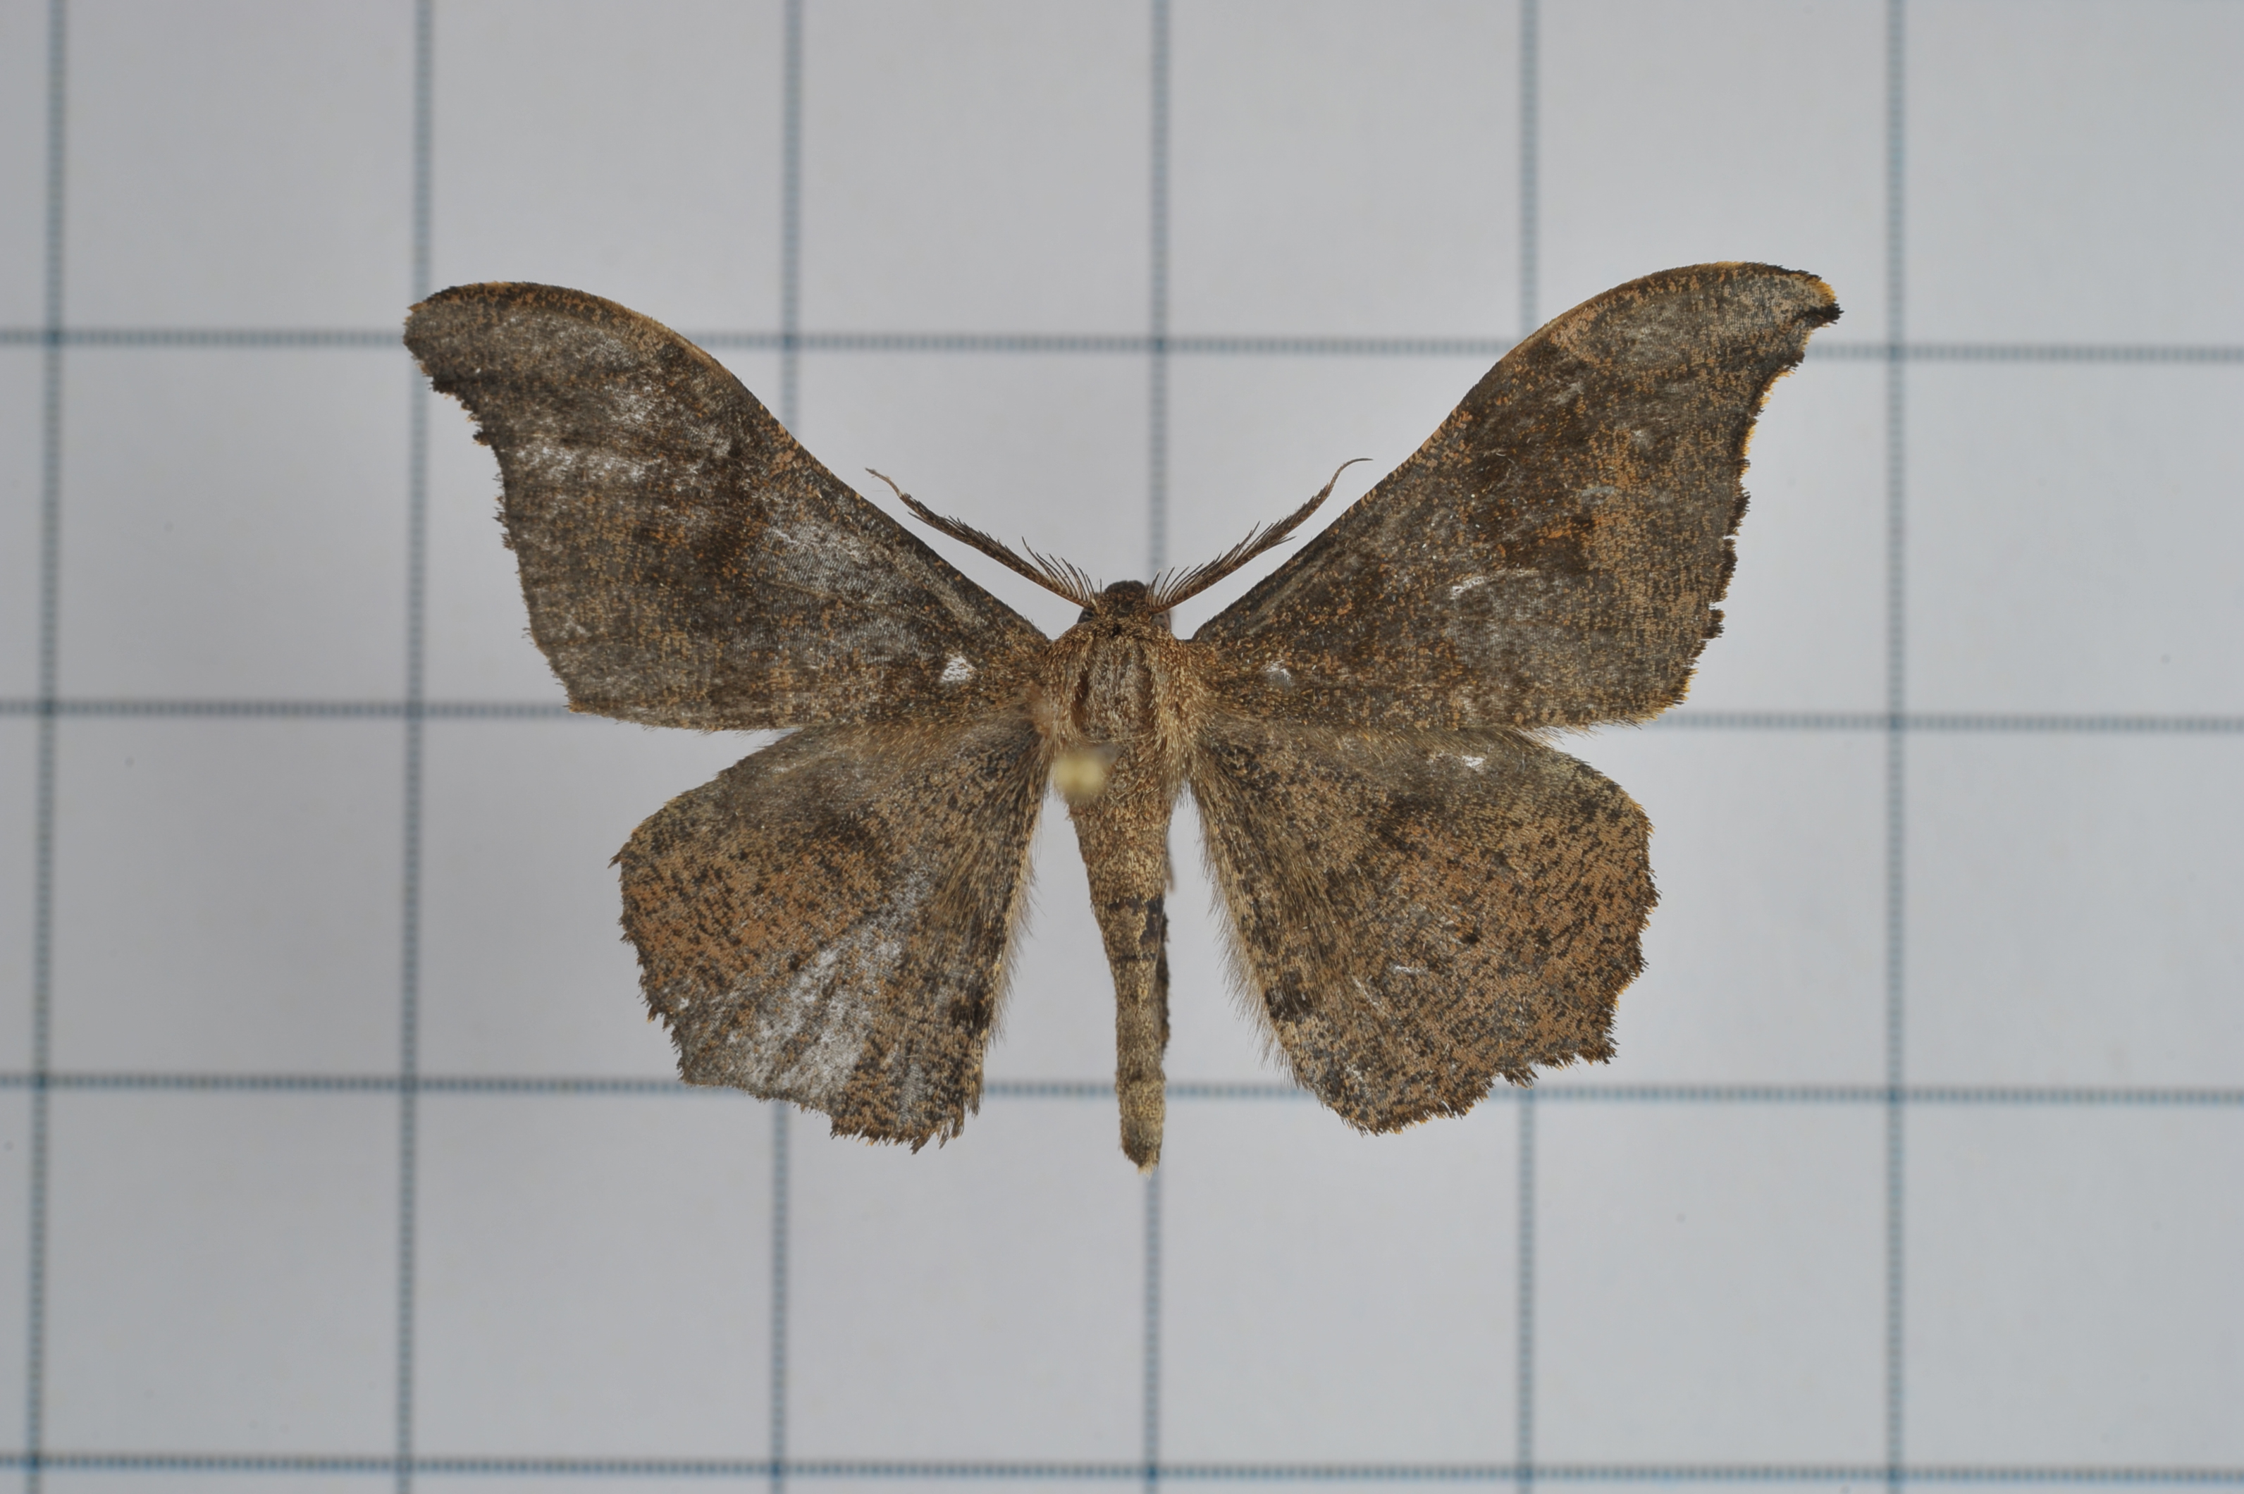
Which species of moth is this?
Hyposidra talaca talaca
